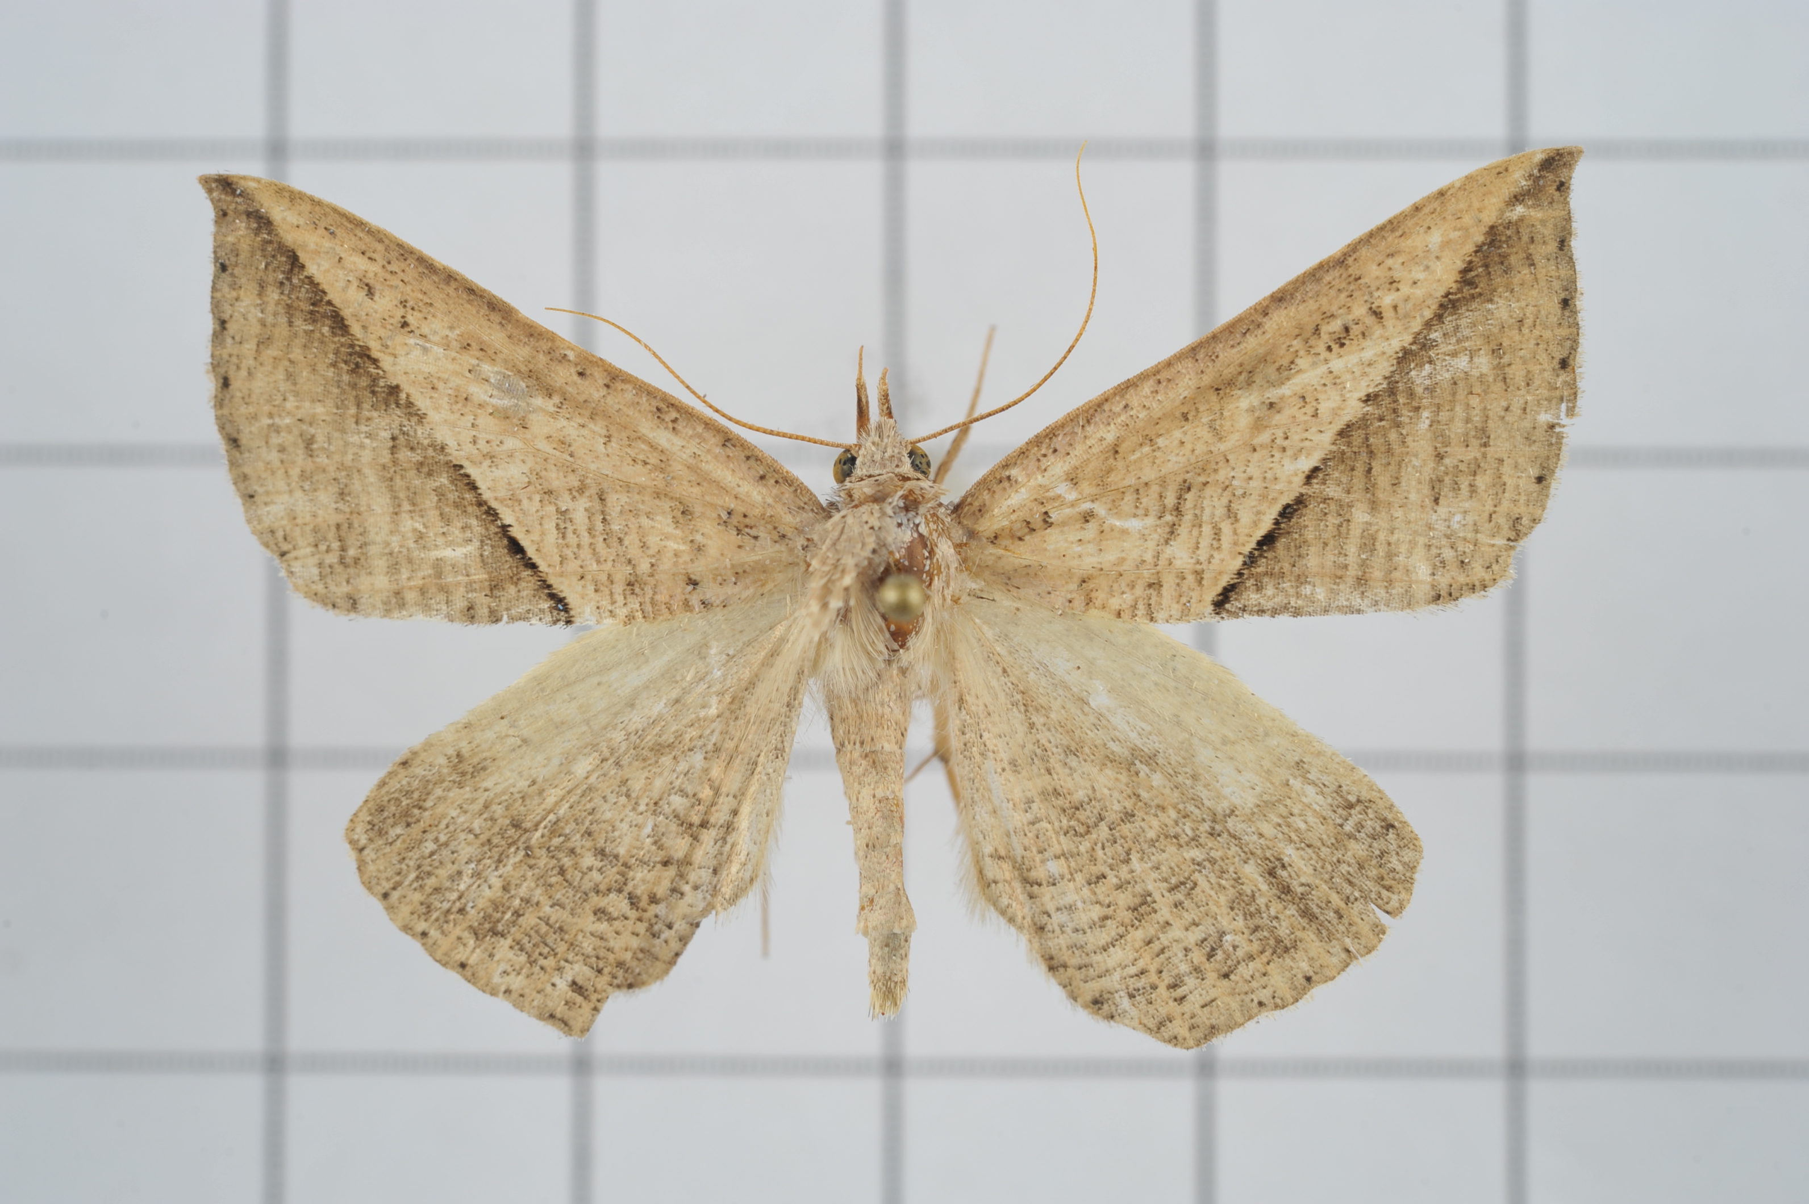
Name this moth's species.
Dierna strigata
